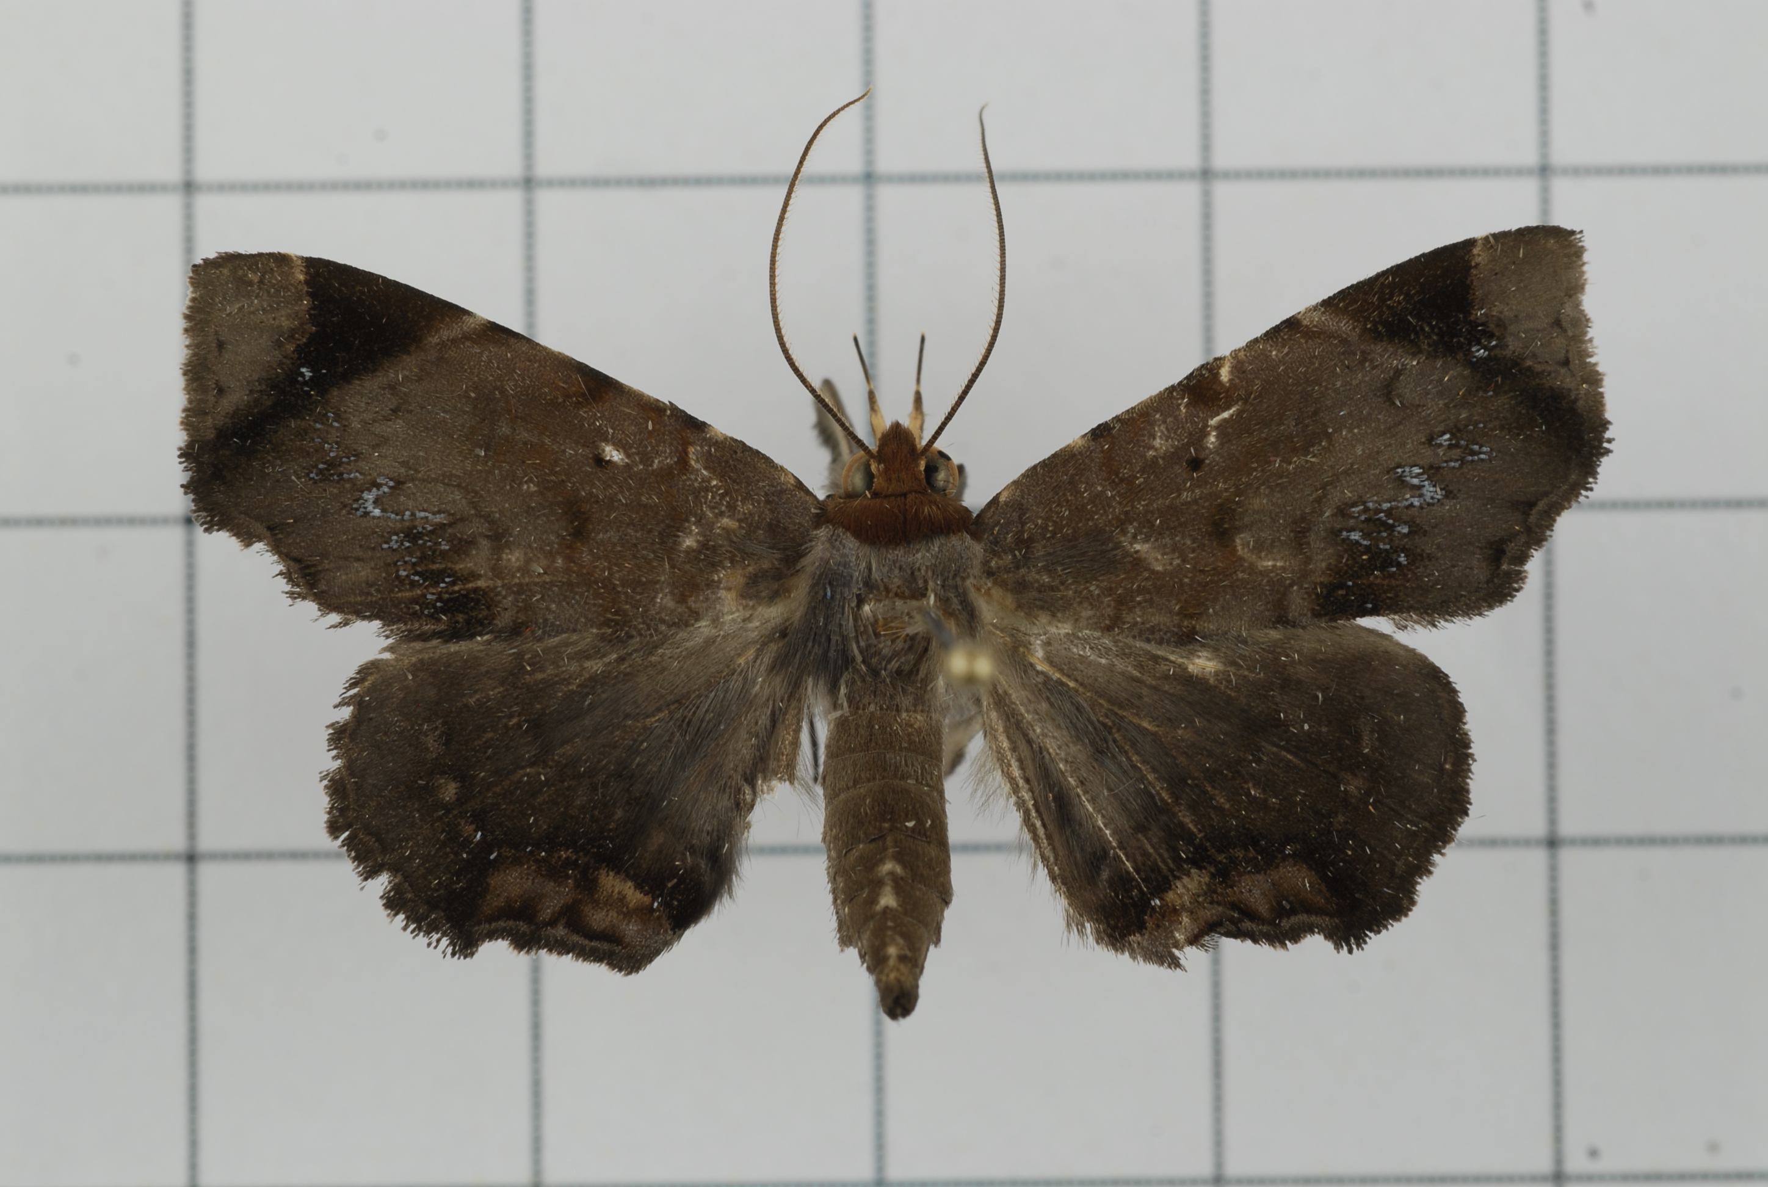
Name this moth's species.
Mecodina albodentata
